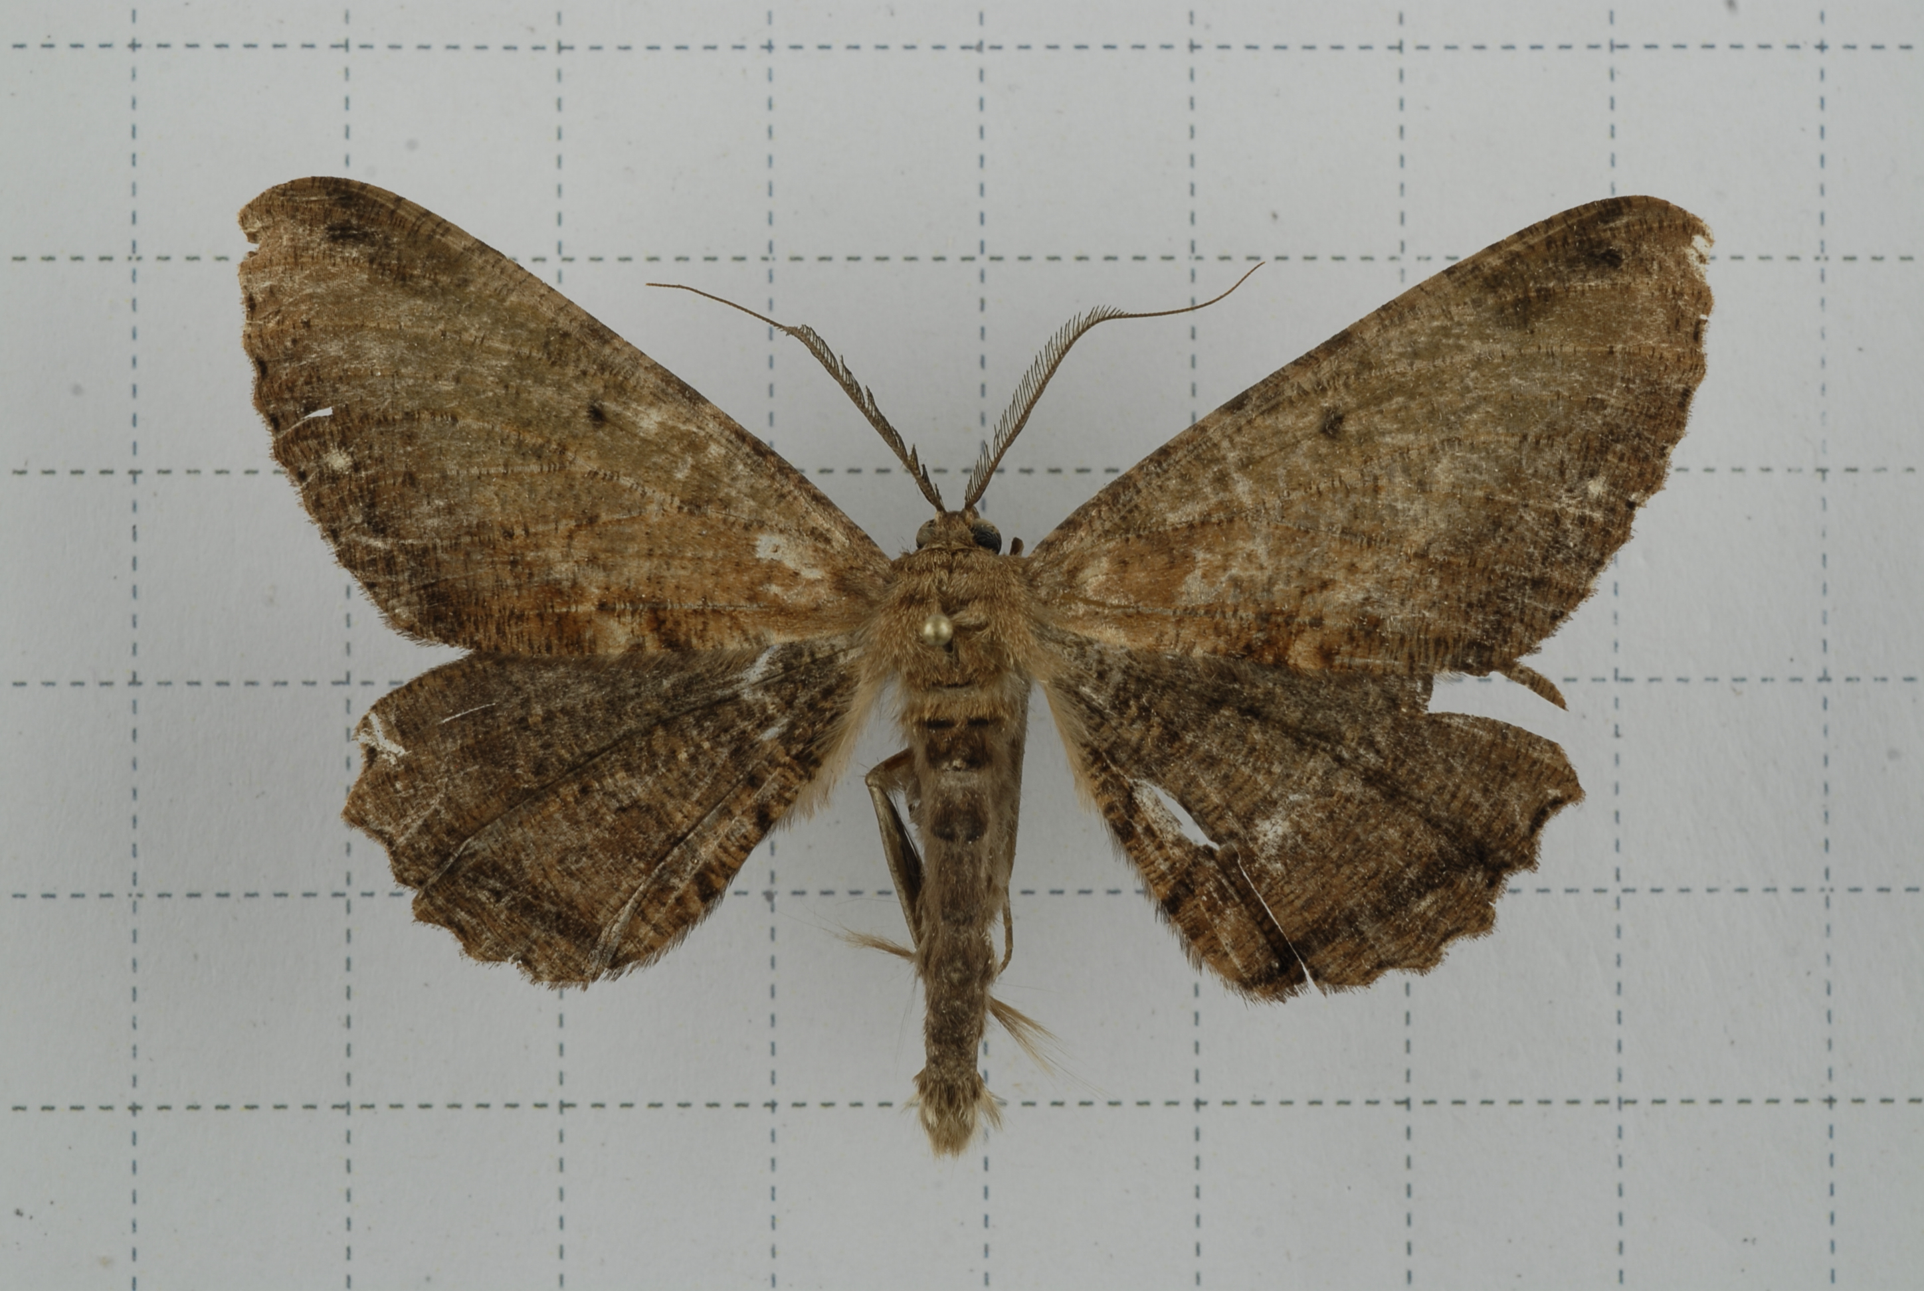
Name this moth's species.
Chorodna creataria
